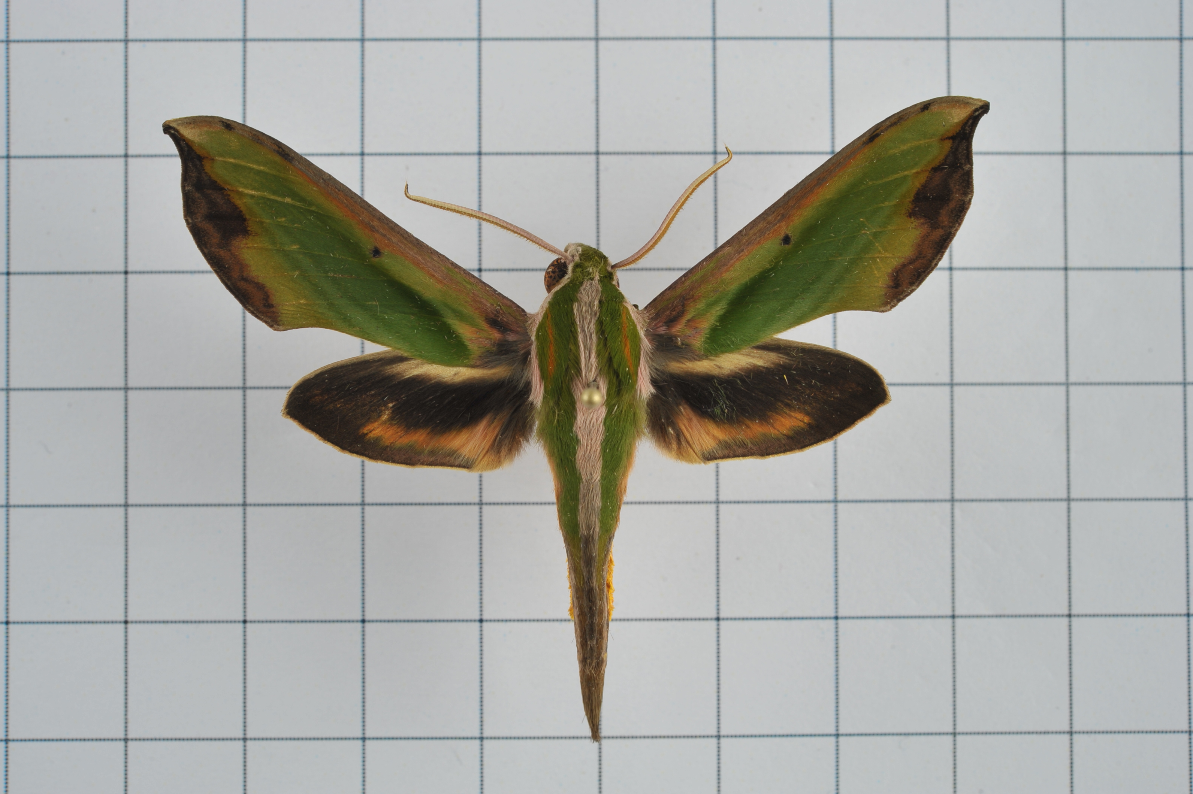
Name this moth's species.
Pergesa acteus
